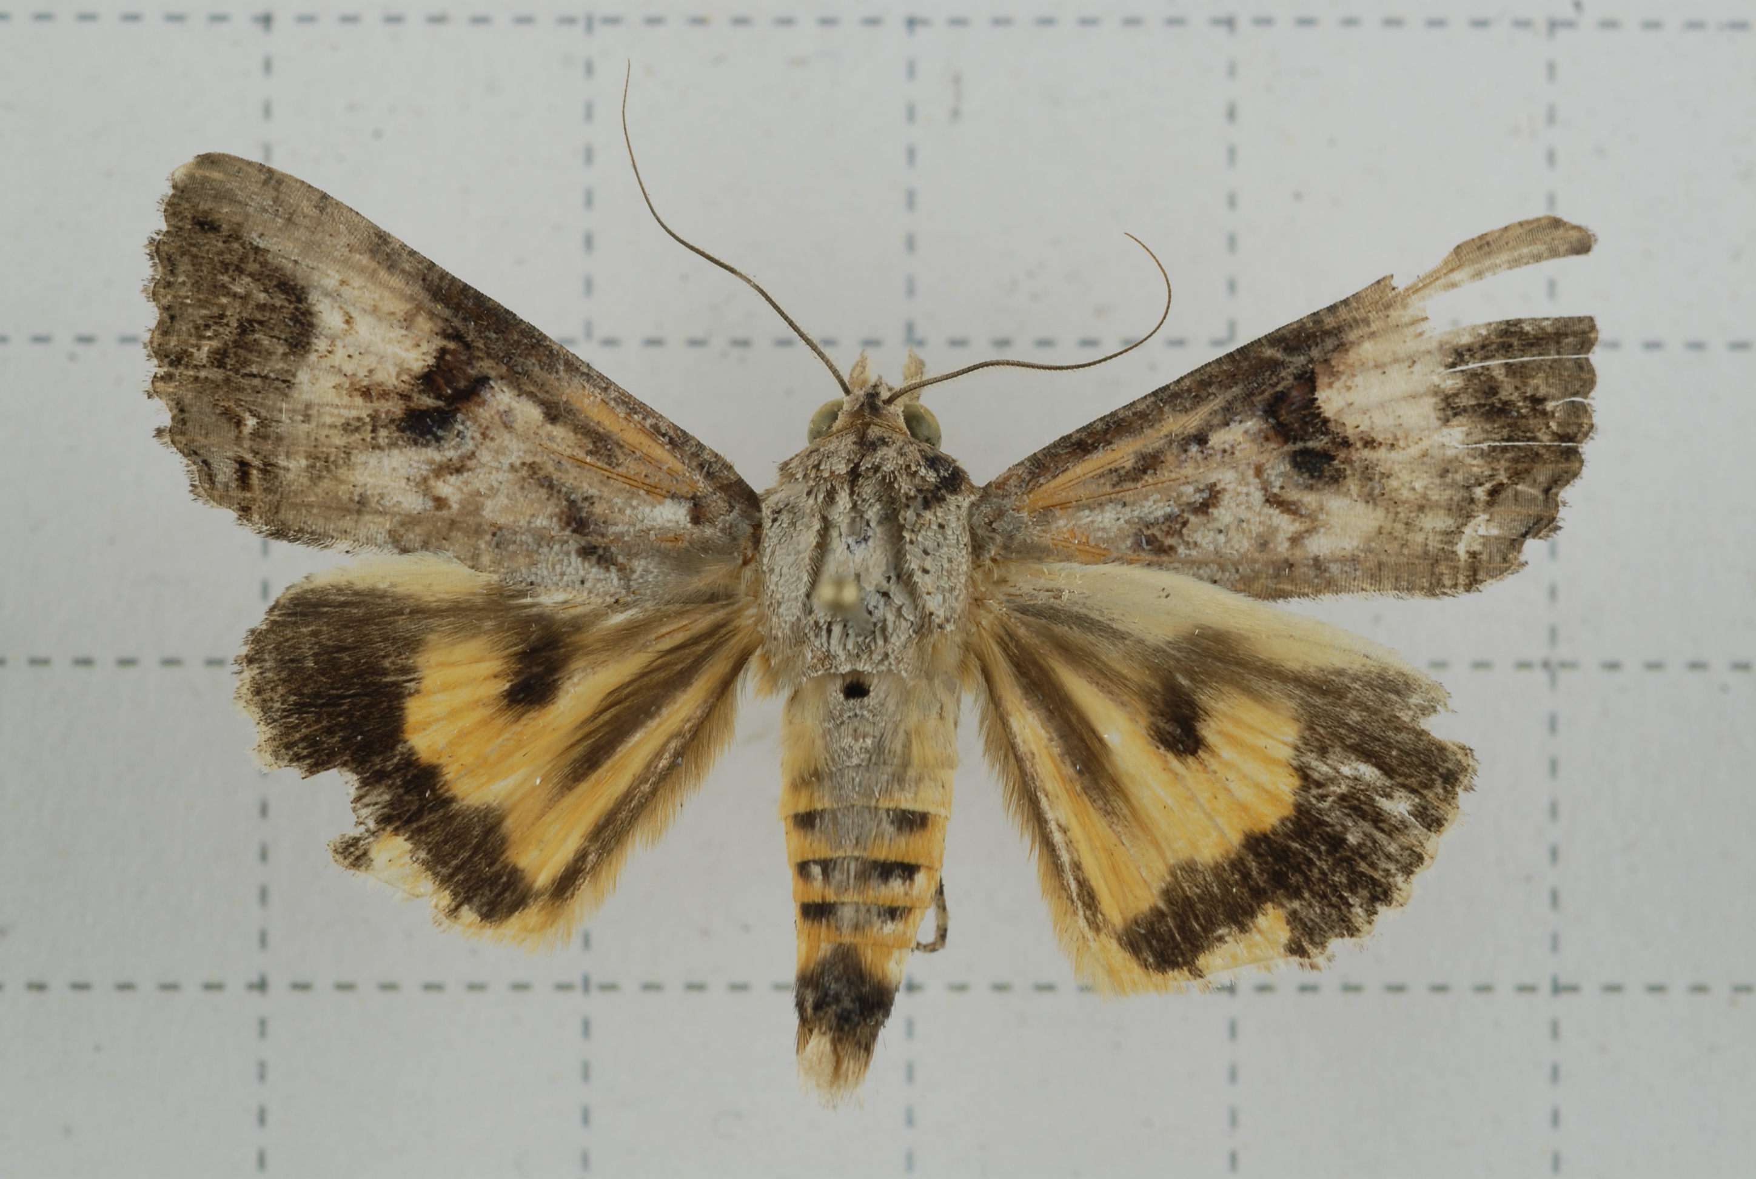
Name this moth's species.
Hypocala deflorata deflorata
